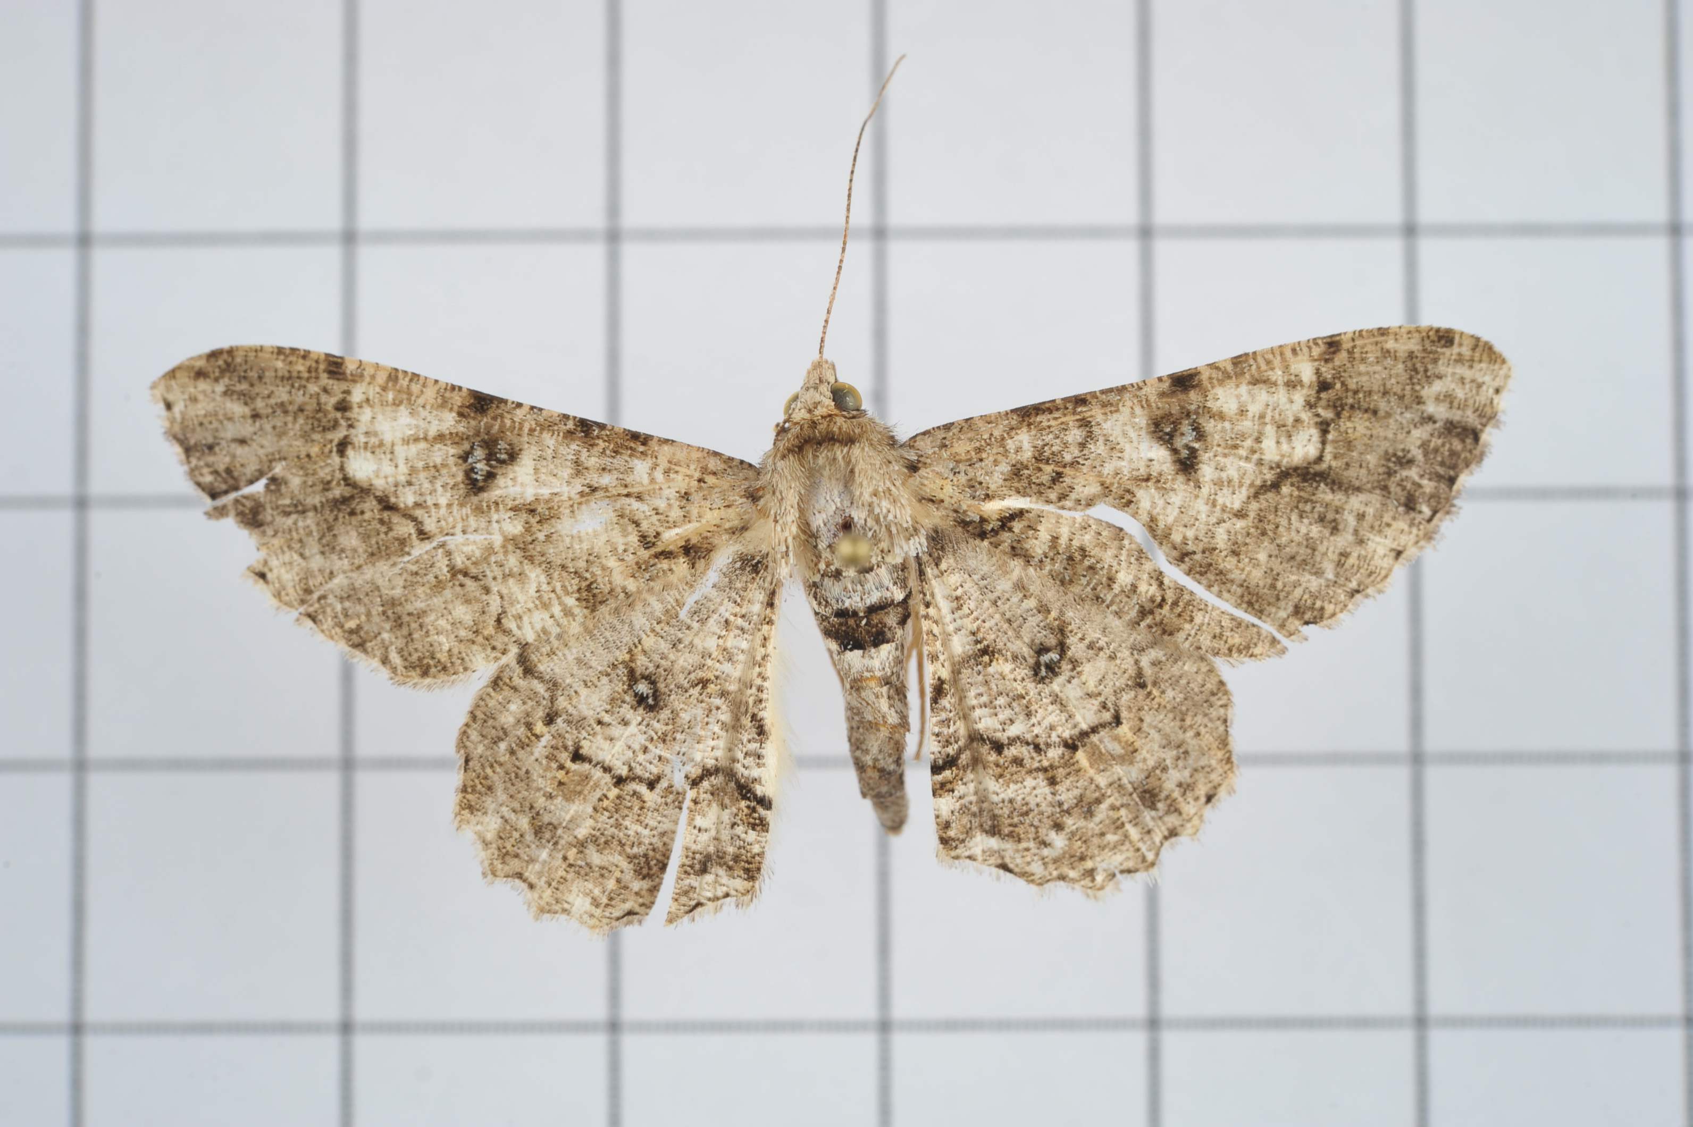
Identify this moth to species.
Cleora fraterna
